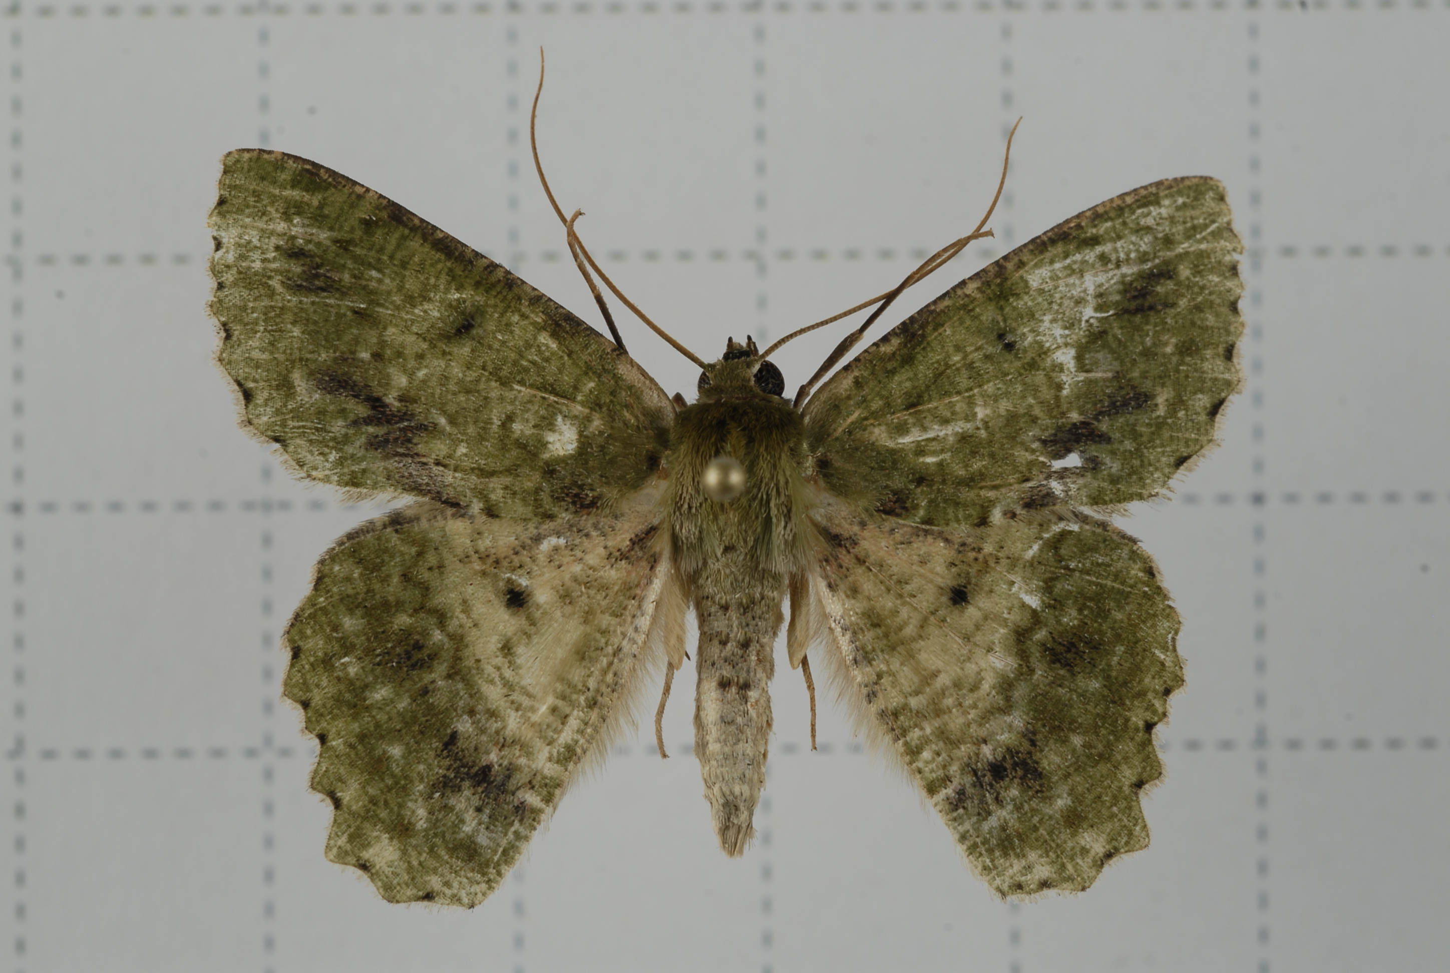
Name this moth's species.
Herochroma baibarana
